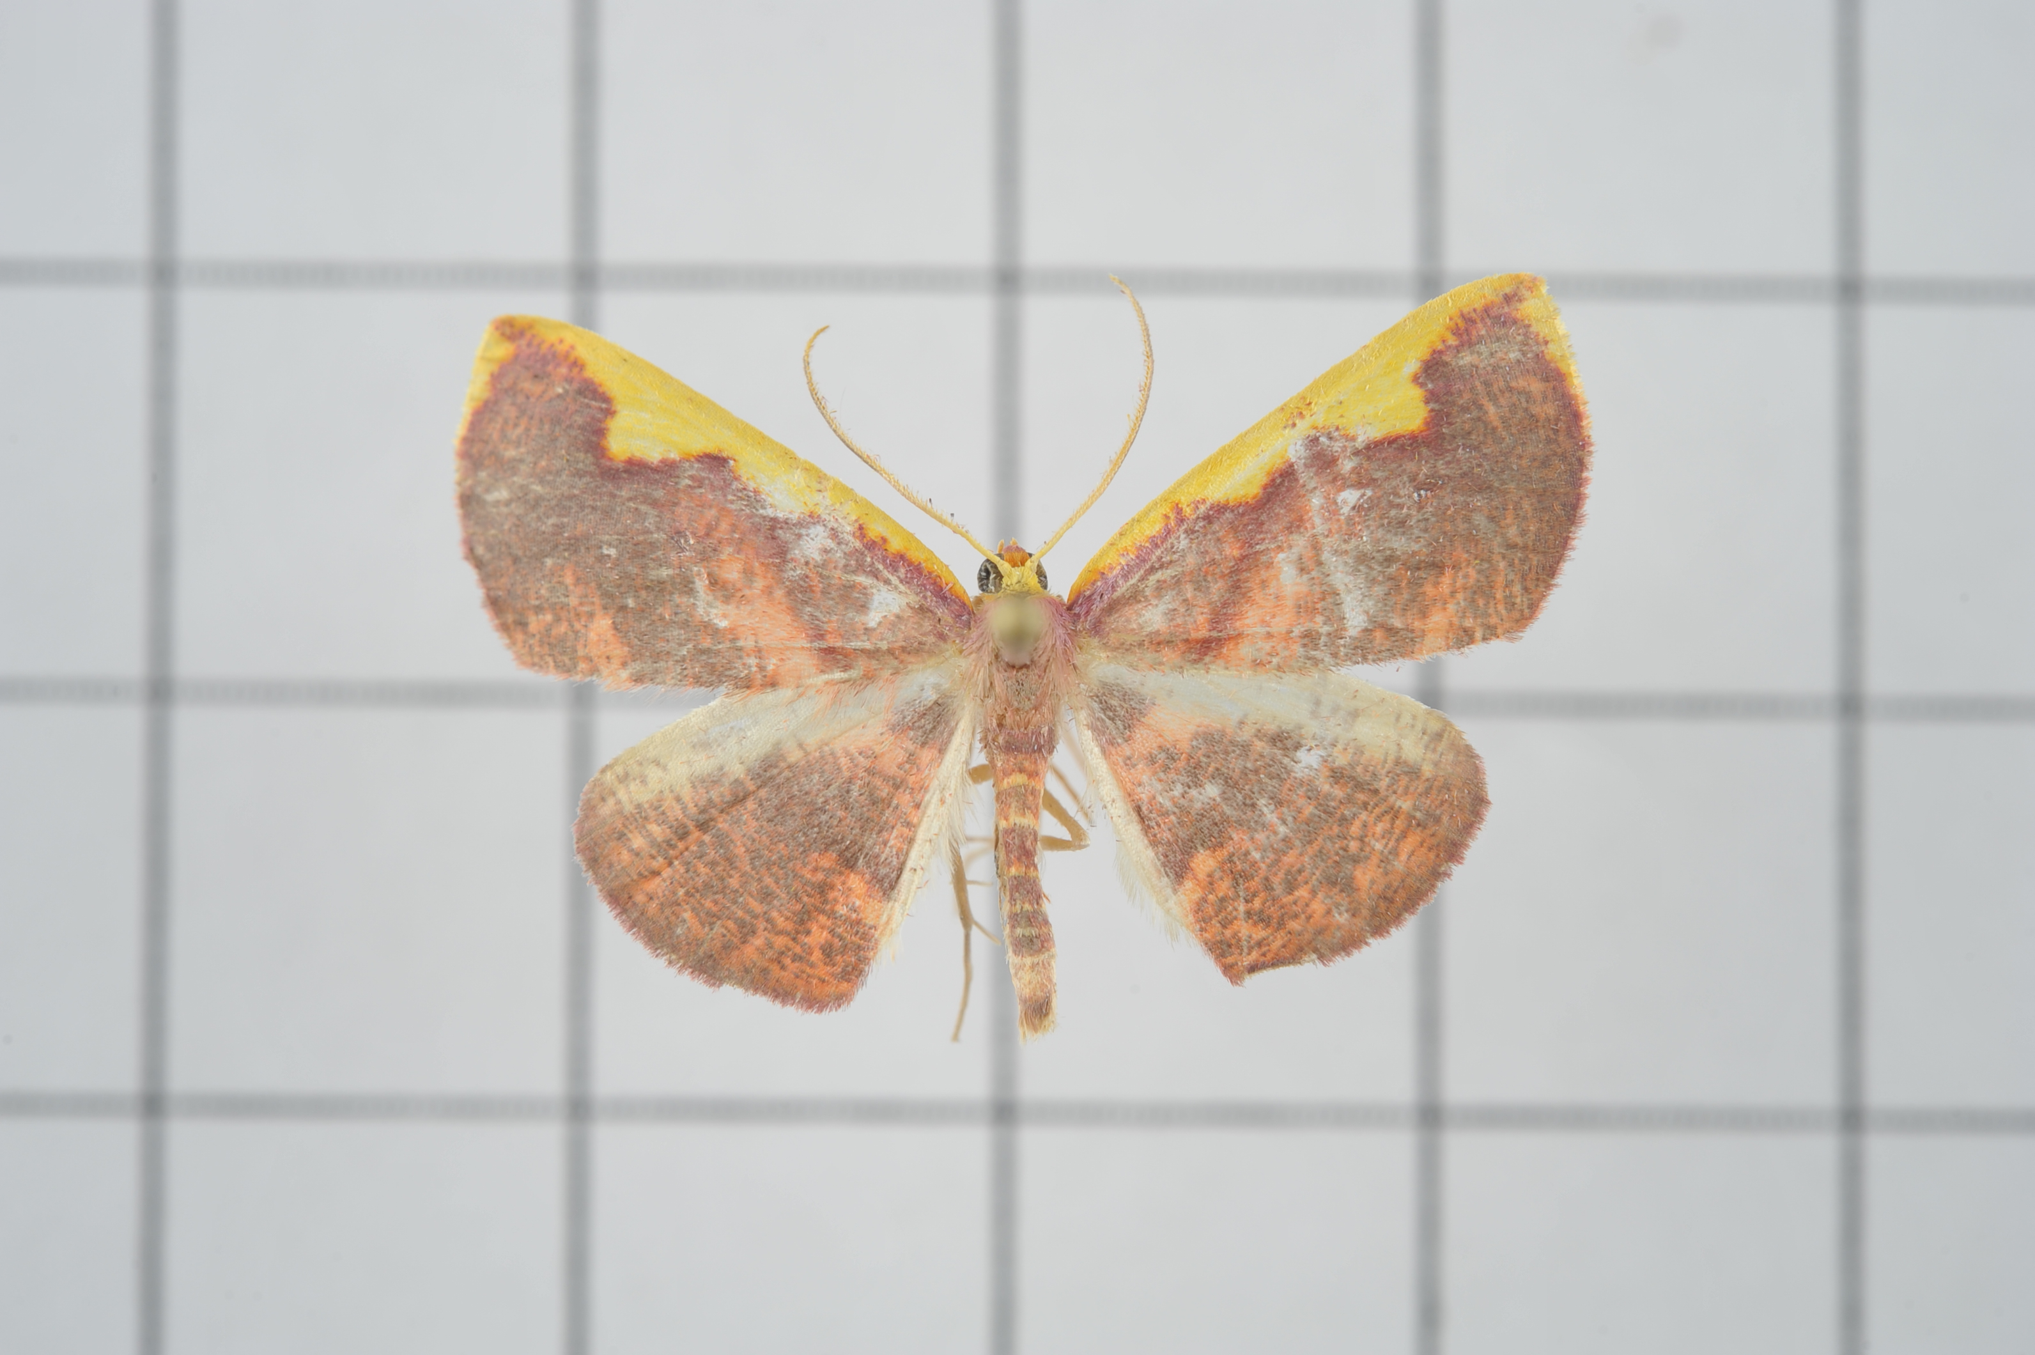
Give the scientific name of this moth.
Nothomiza flavicosta
